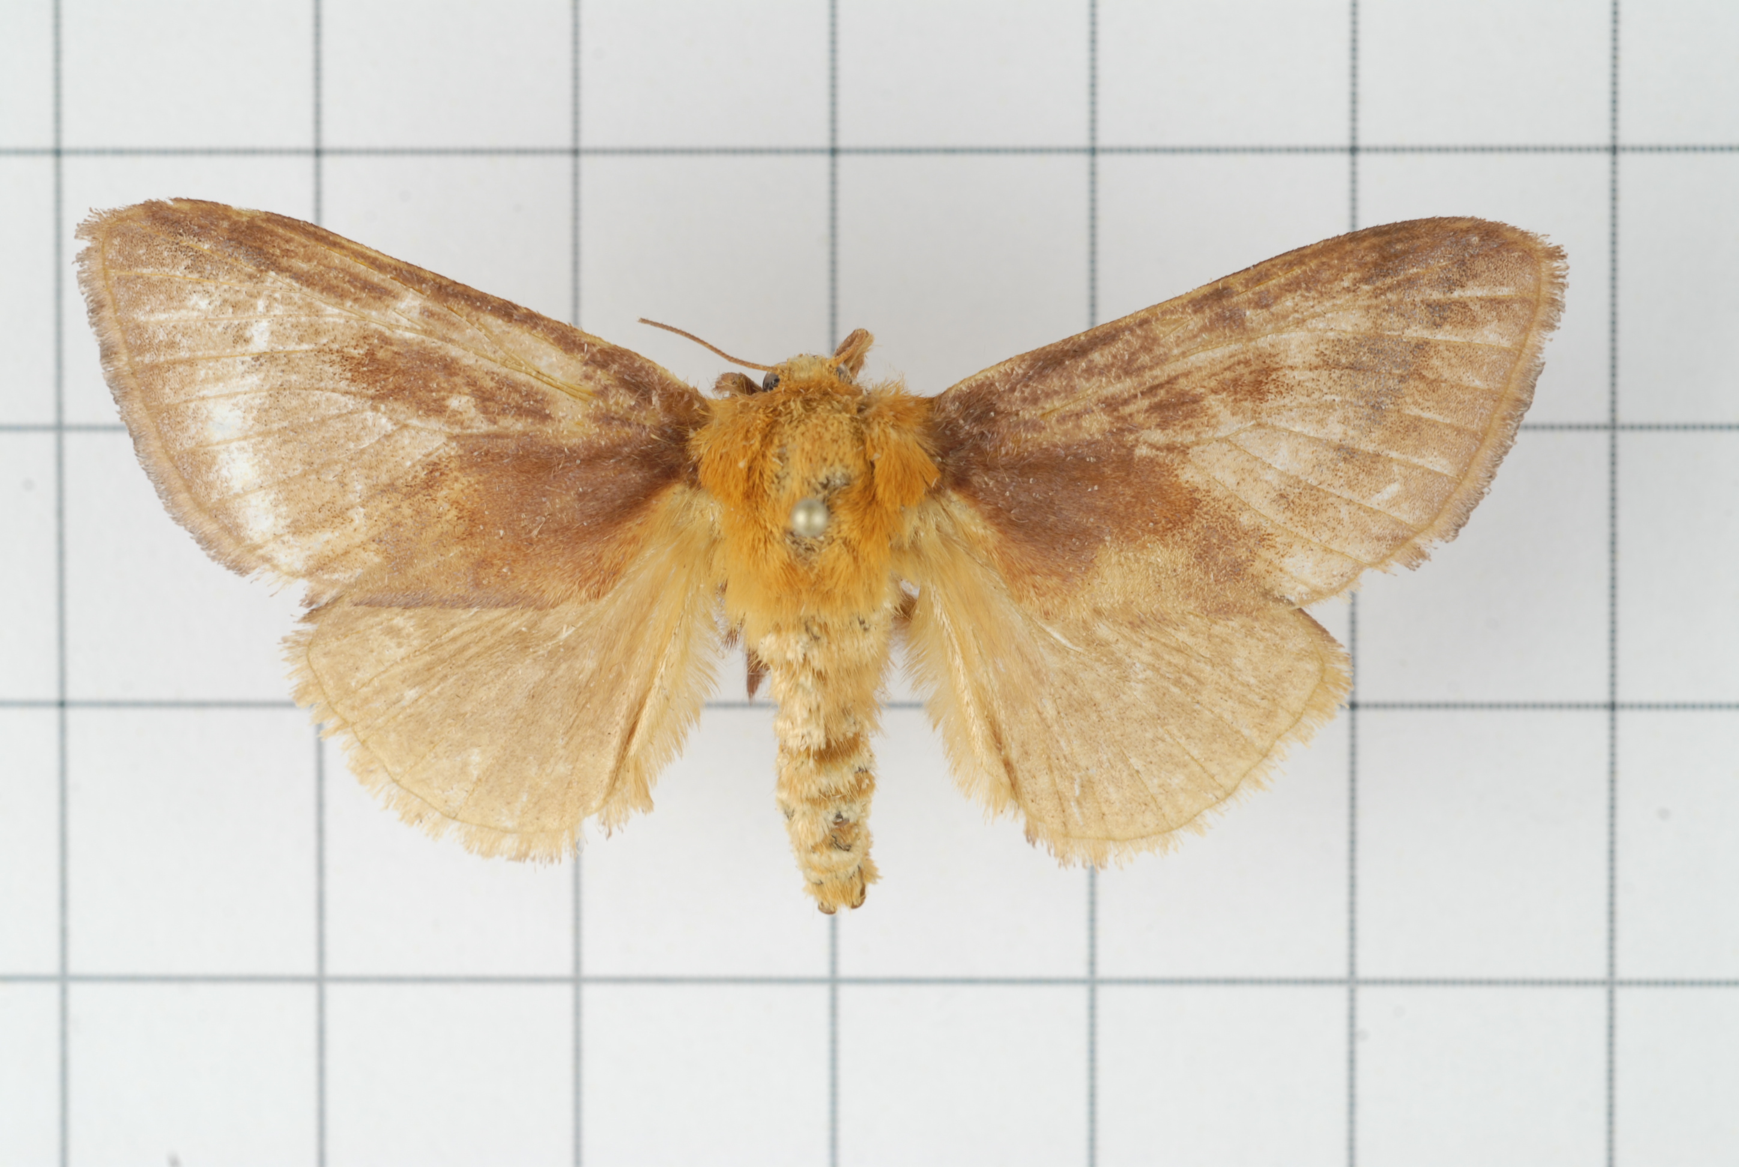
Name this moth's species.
Narosoideus flavidorsalis
